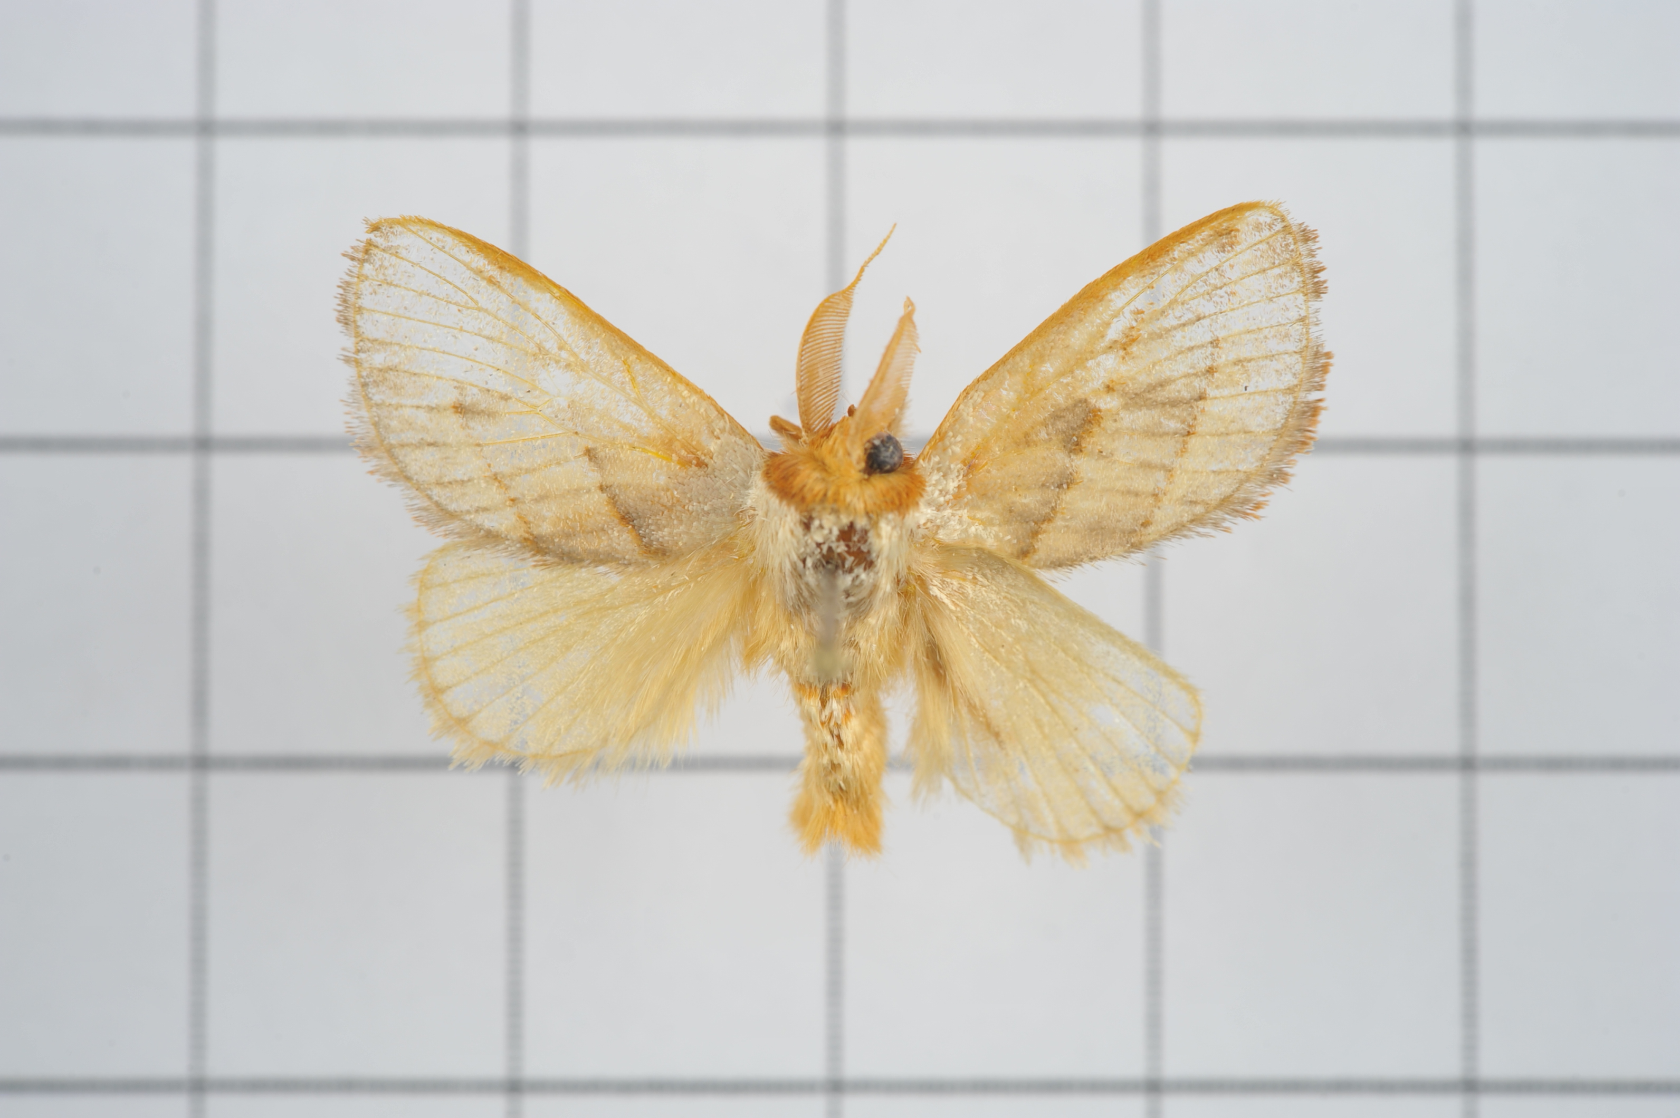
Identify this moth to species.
Cania heppneri
